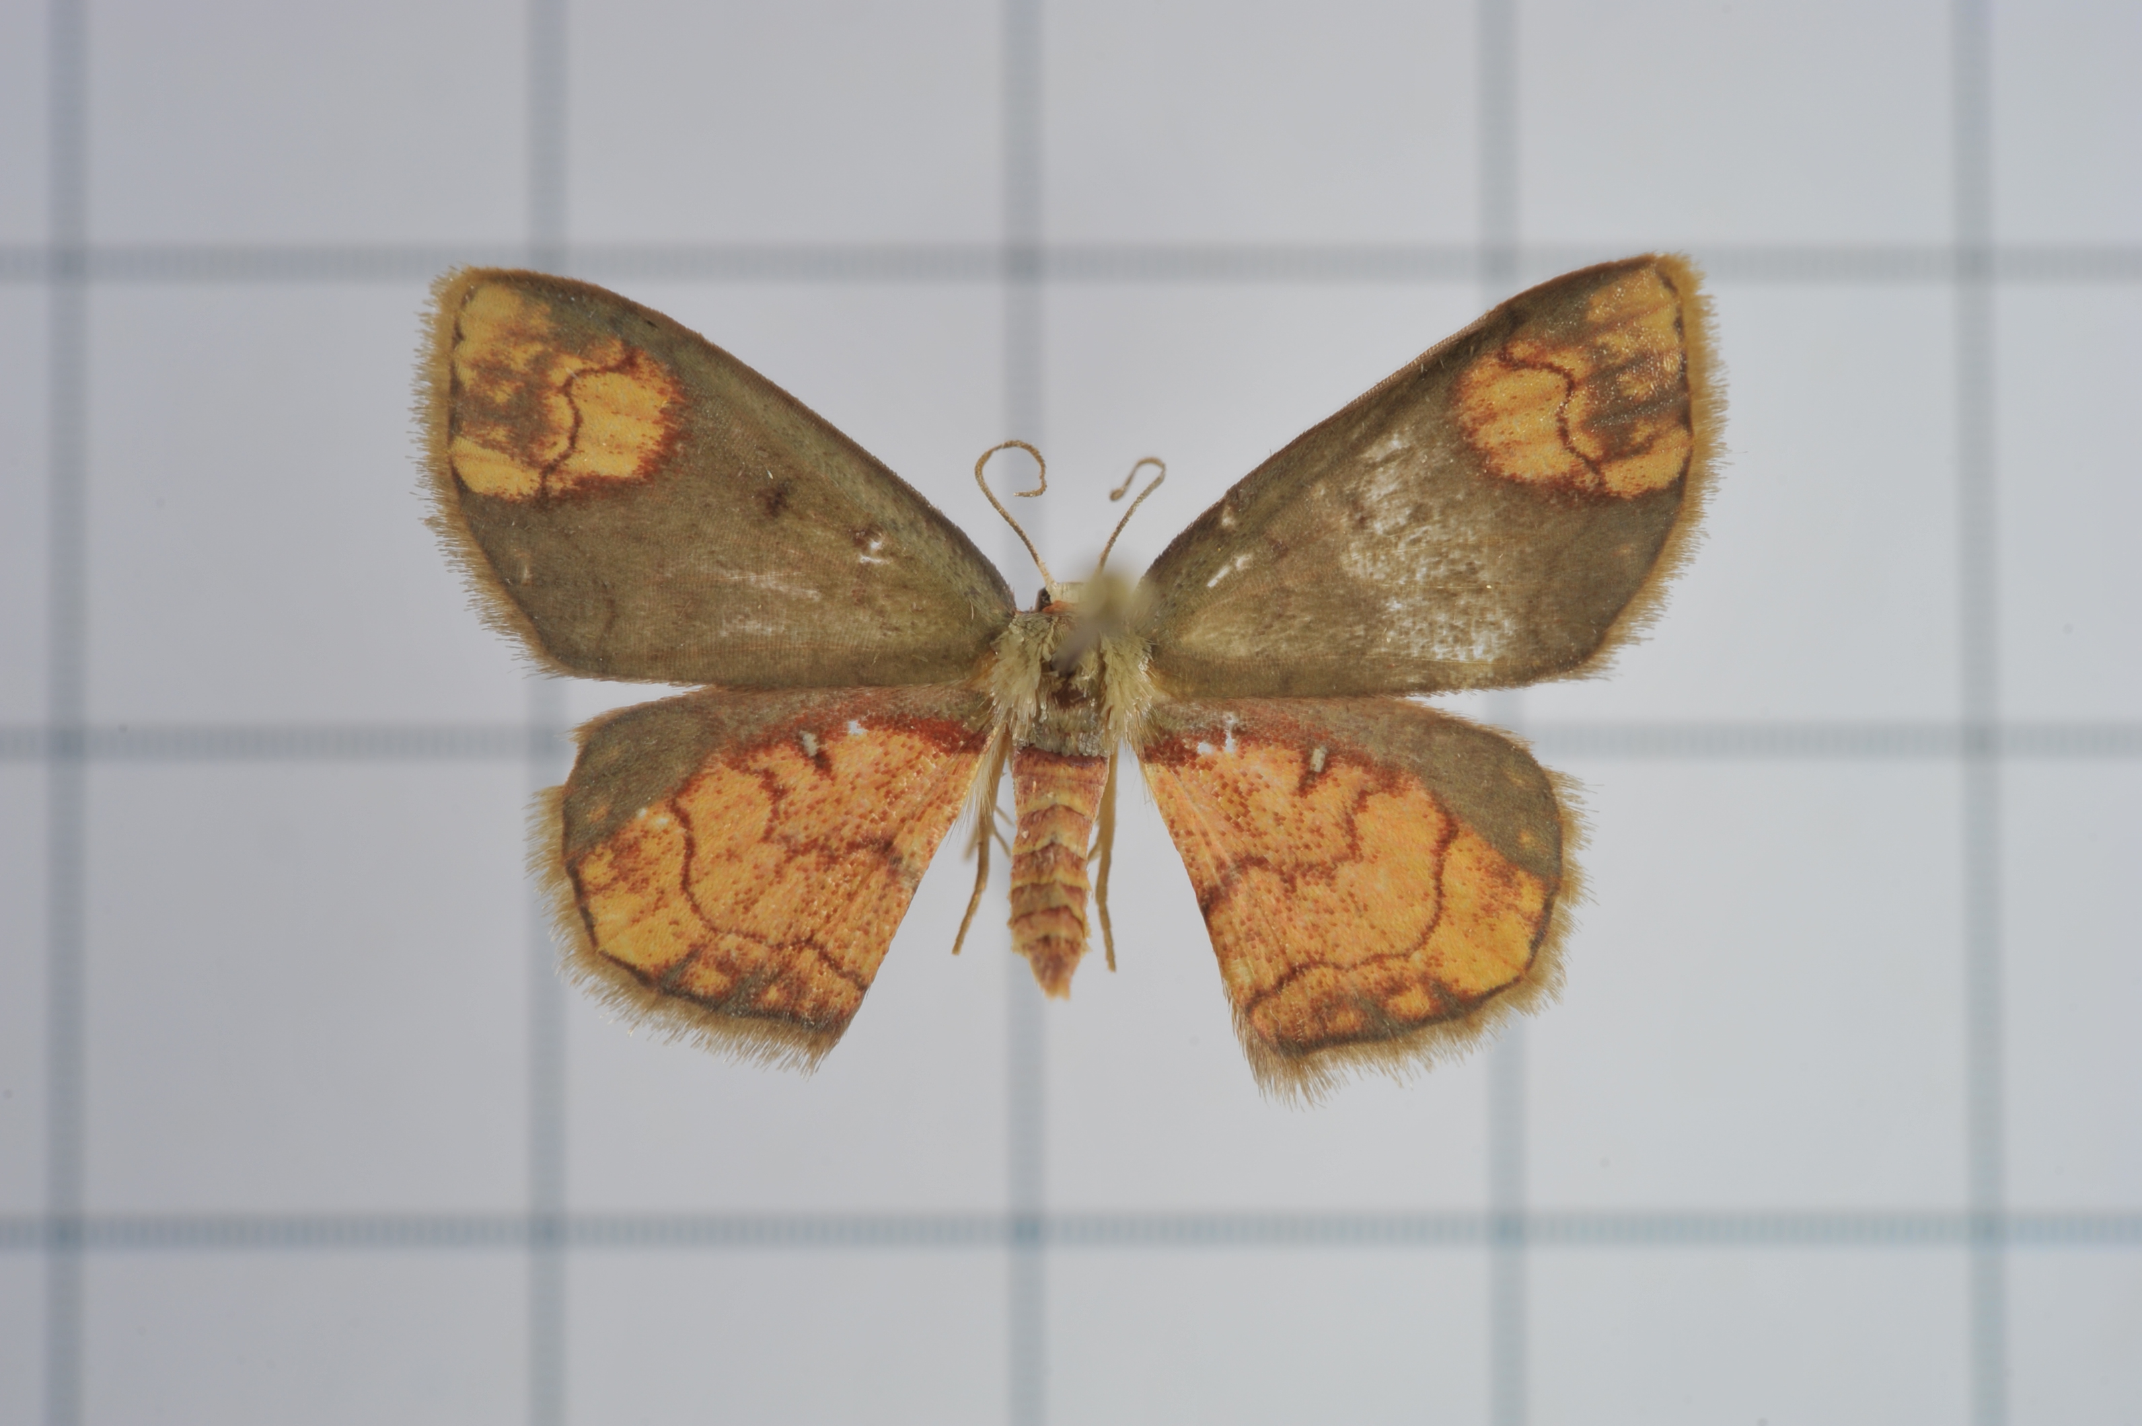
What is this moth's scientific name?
Metallaxis semiustus
